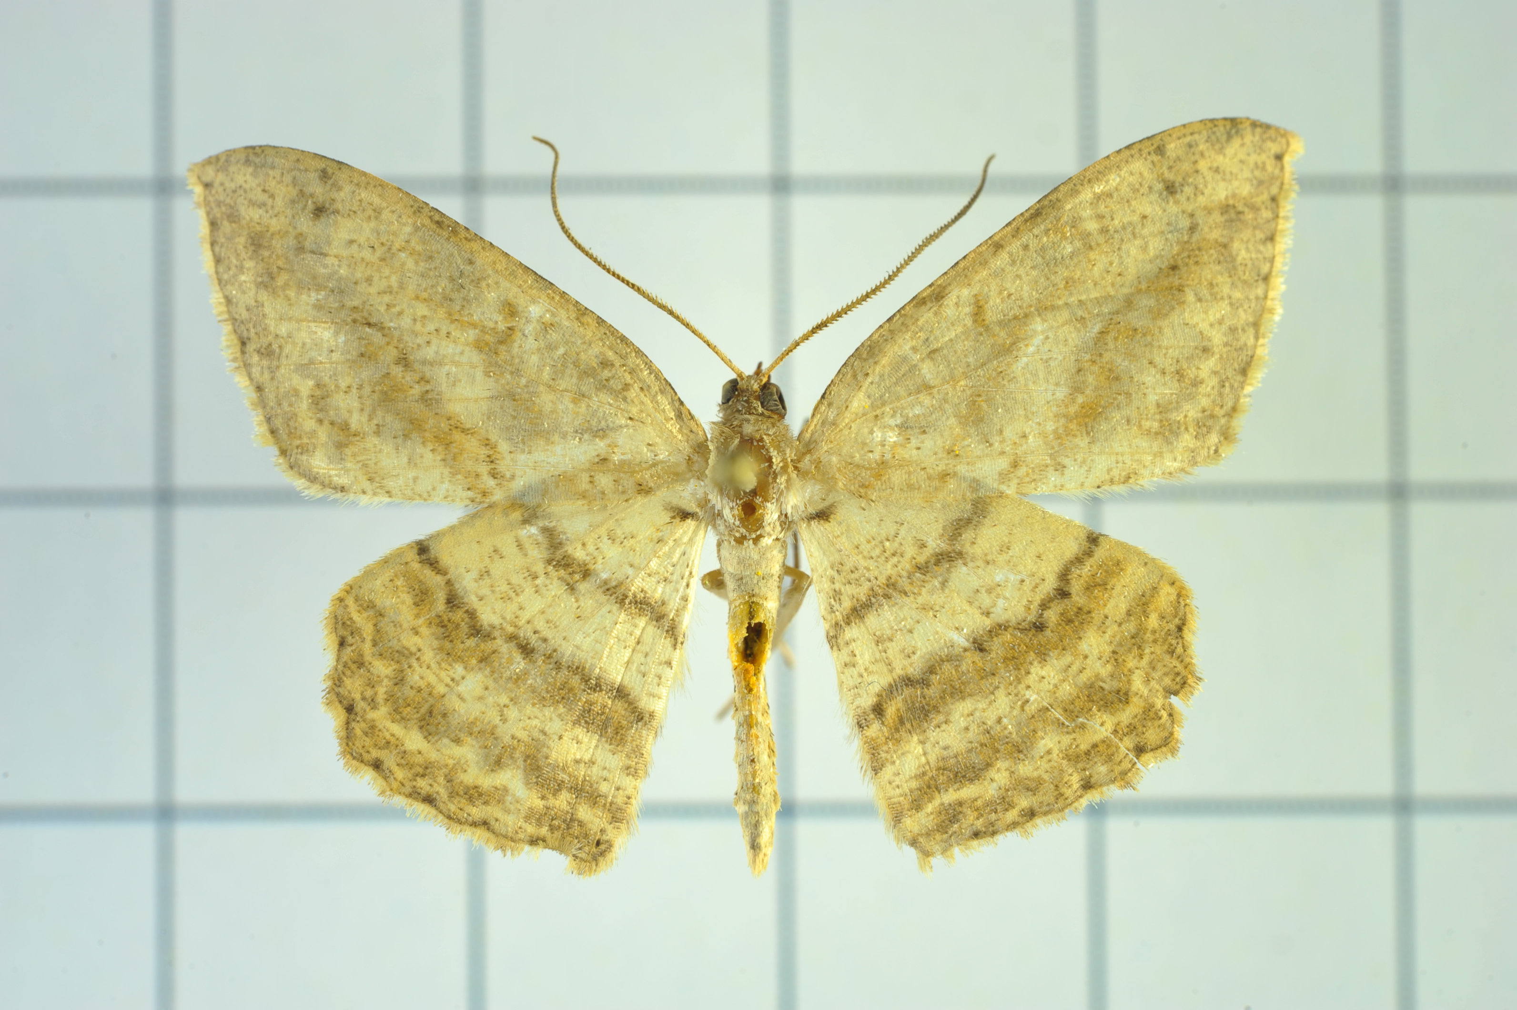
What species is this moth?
Calletaera obliquata
